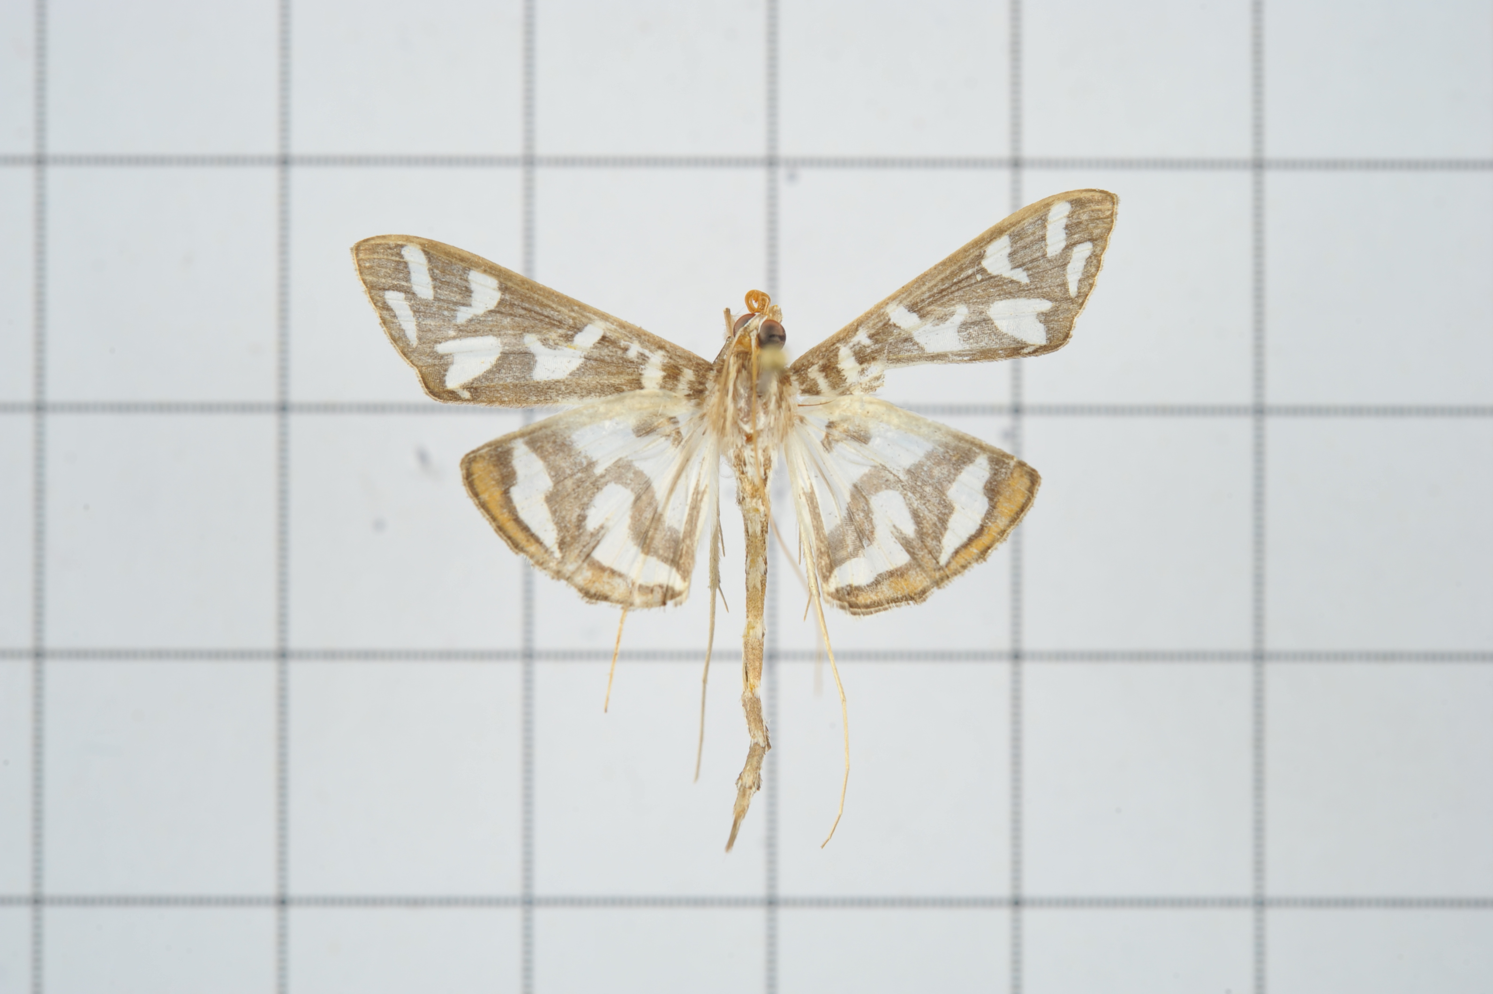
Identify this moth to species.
Nausinoe perspectata
